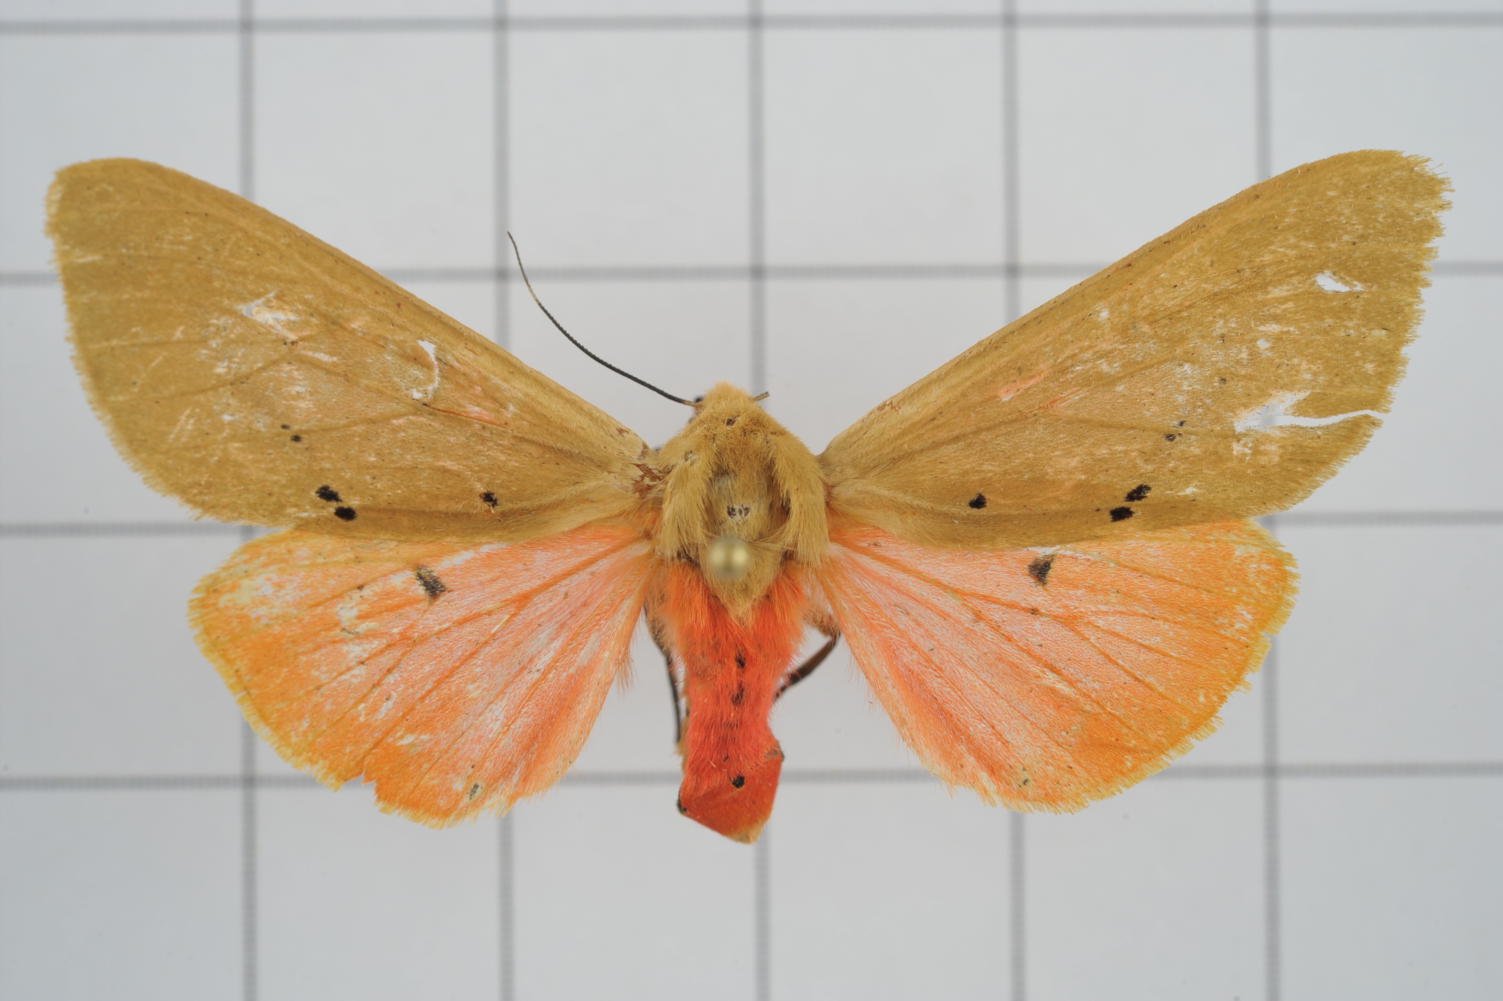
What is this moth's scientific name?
Spilarctia wilemani
